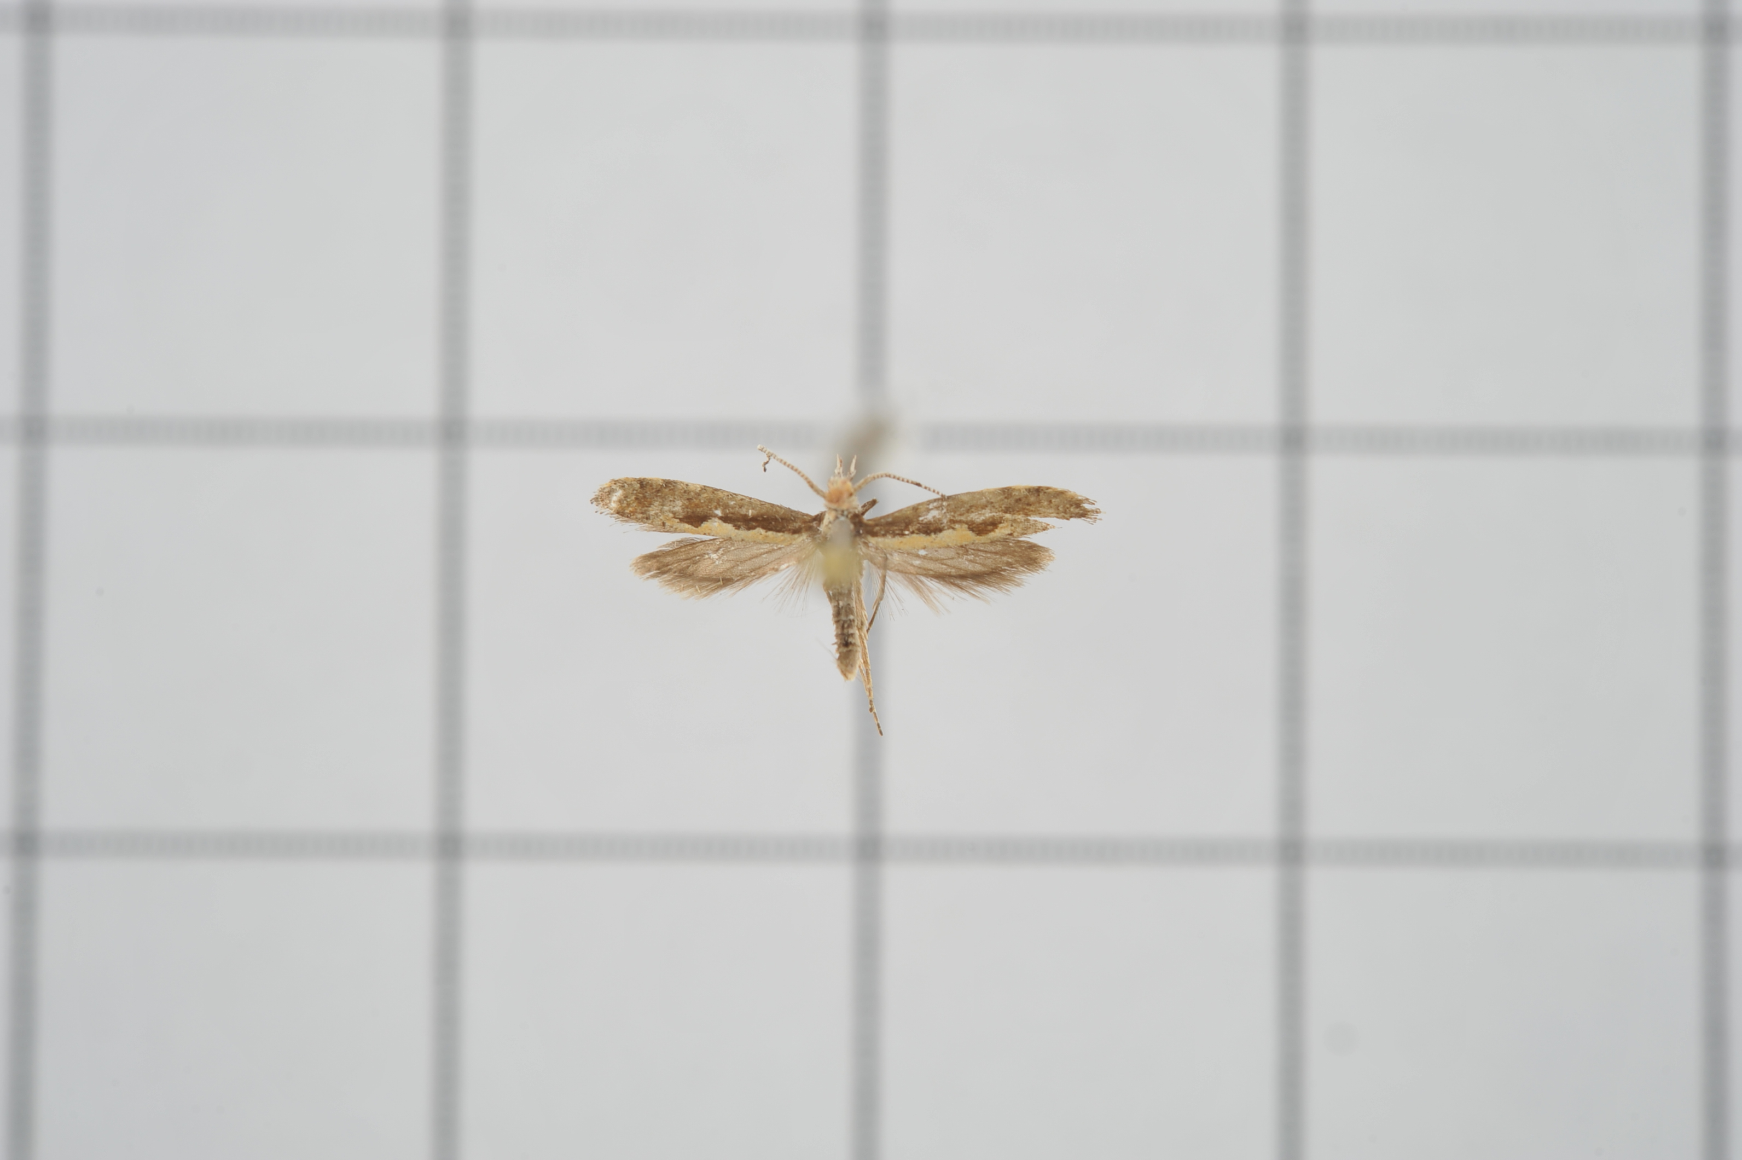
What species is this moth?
Plutella xylostella
